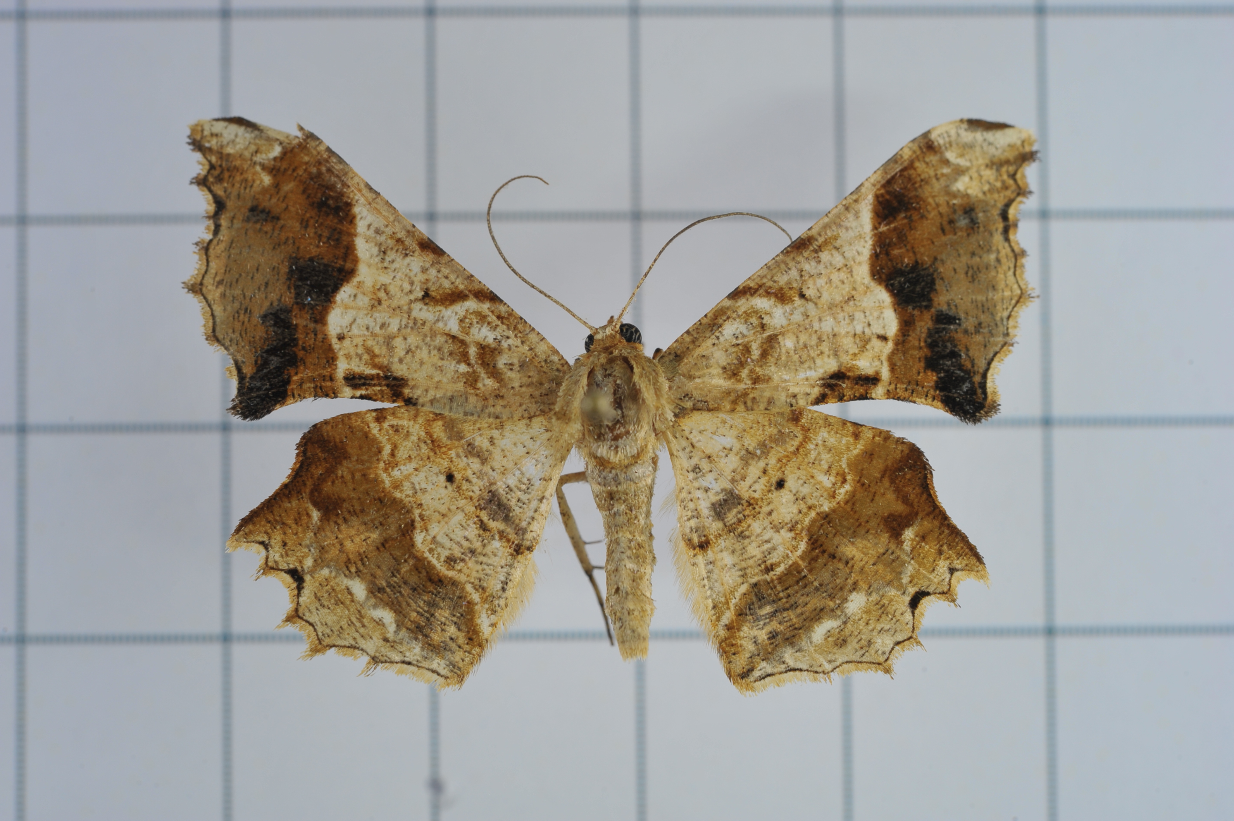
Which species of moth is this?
Krananda oliveomarginata
